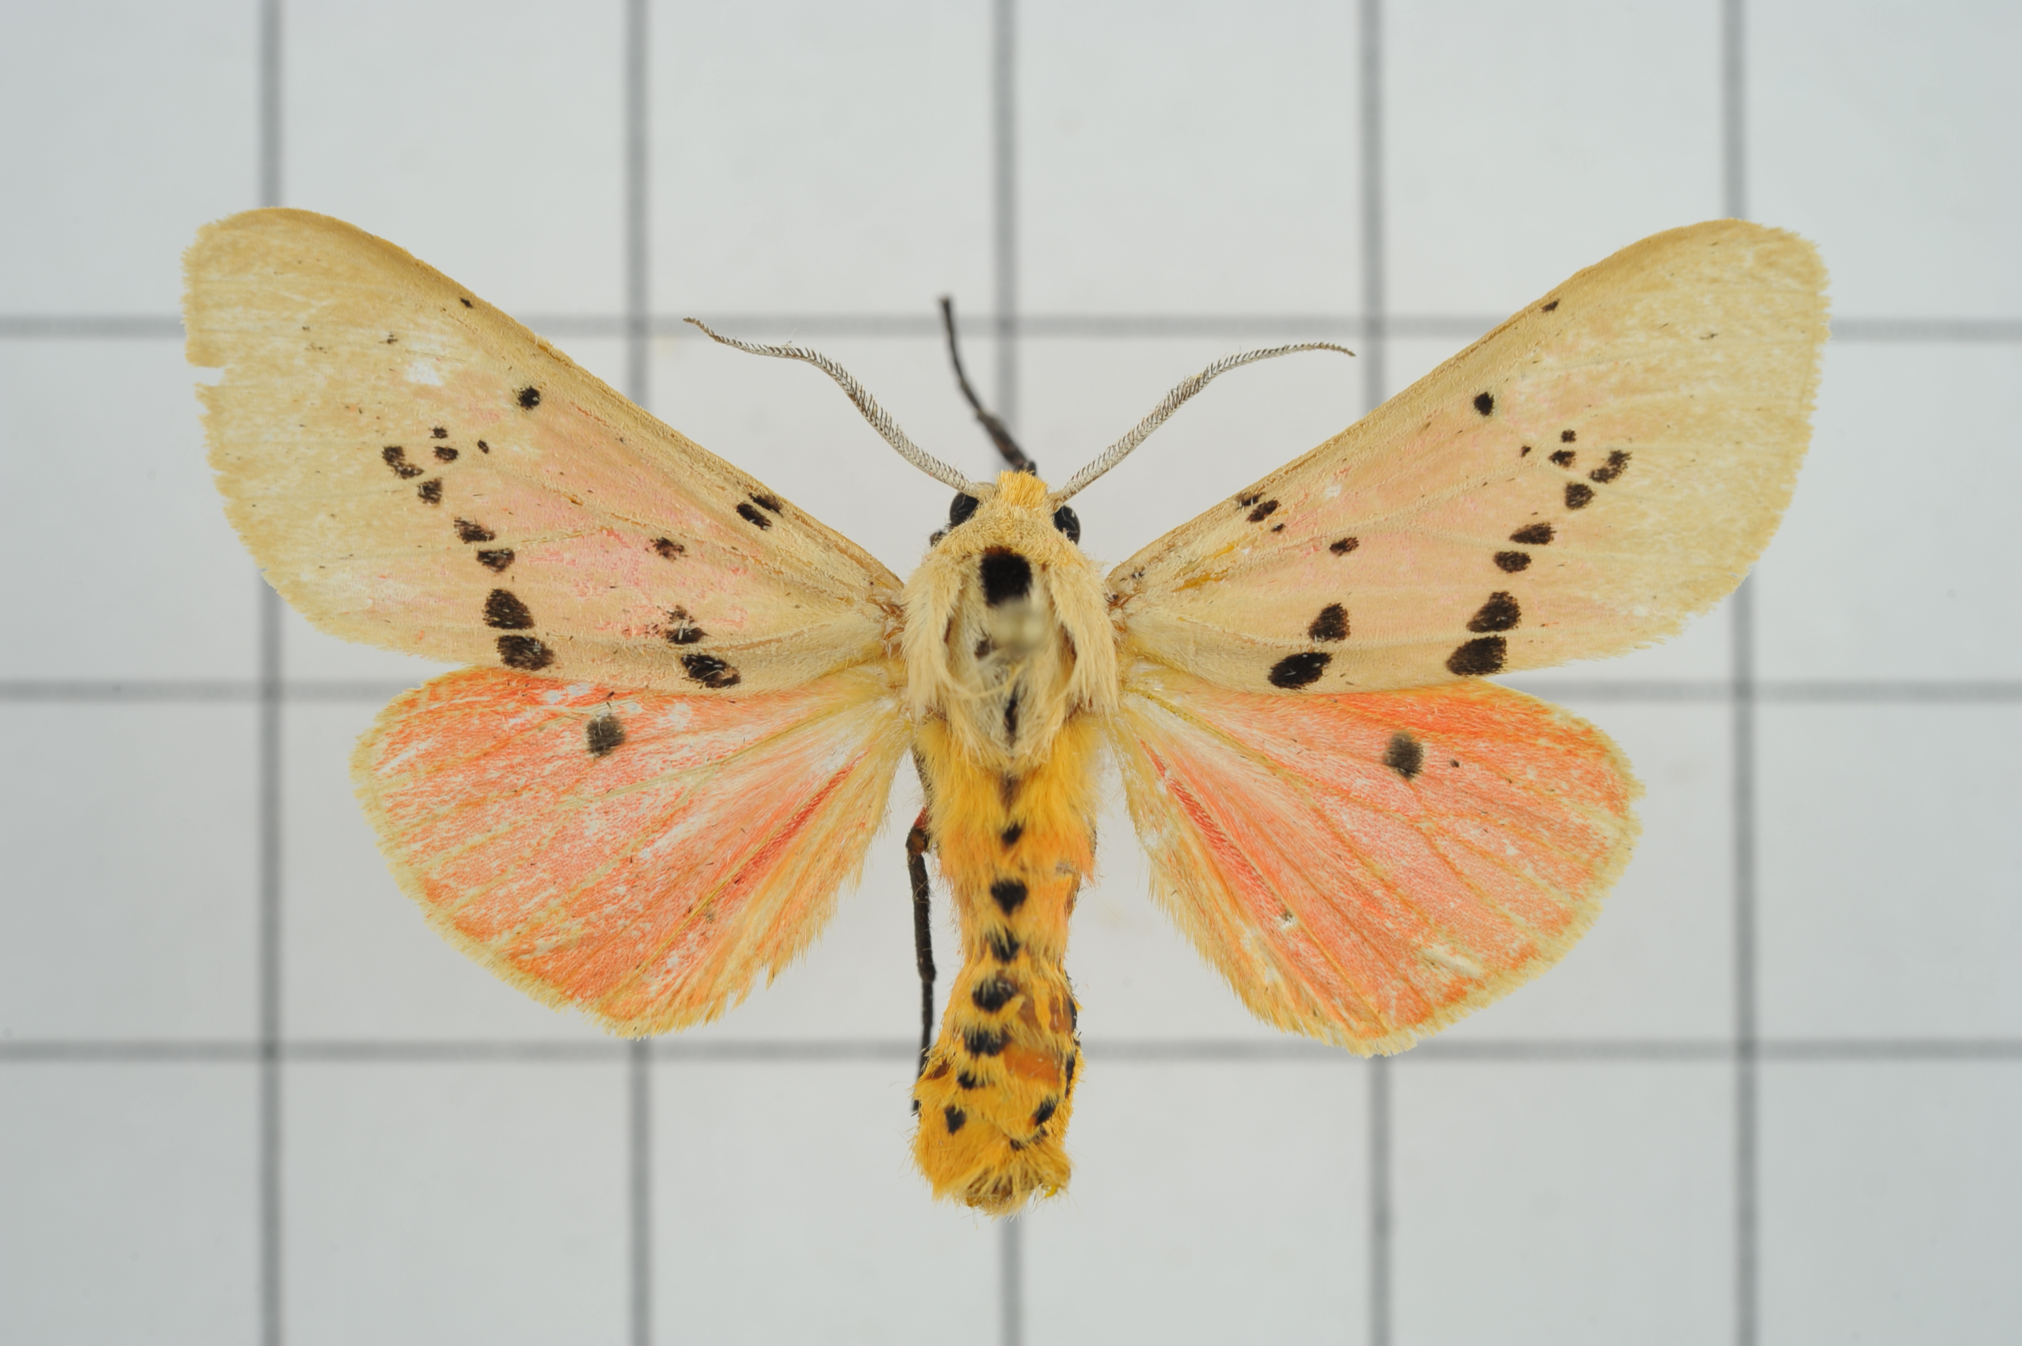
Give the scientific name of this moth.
Spilarctia postrubida
